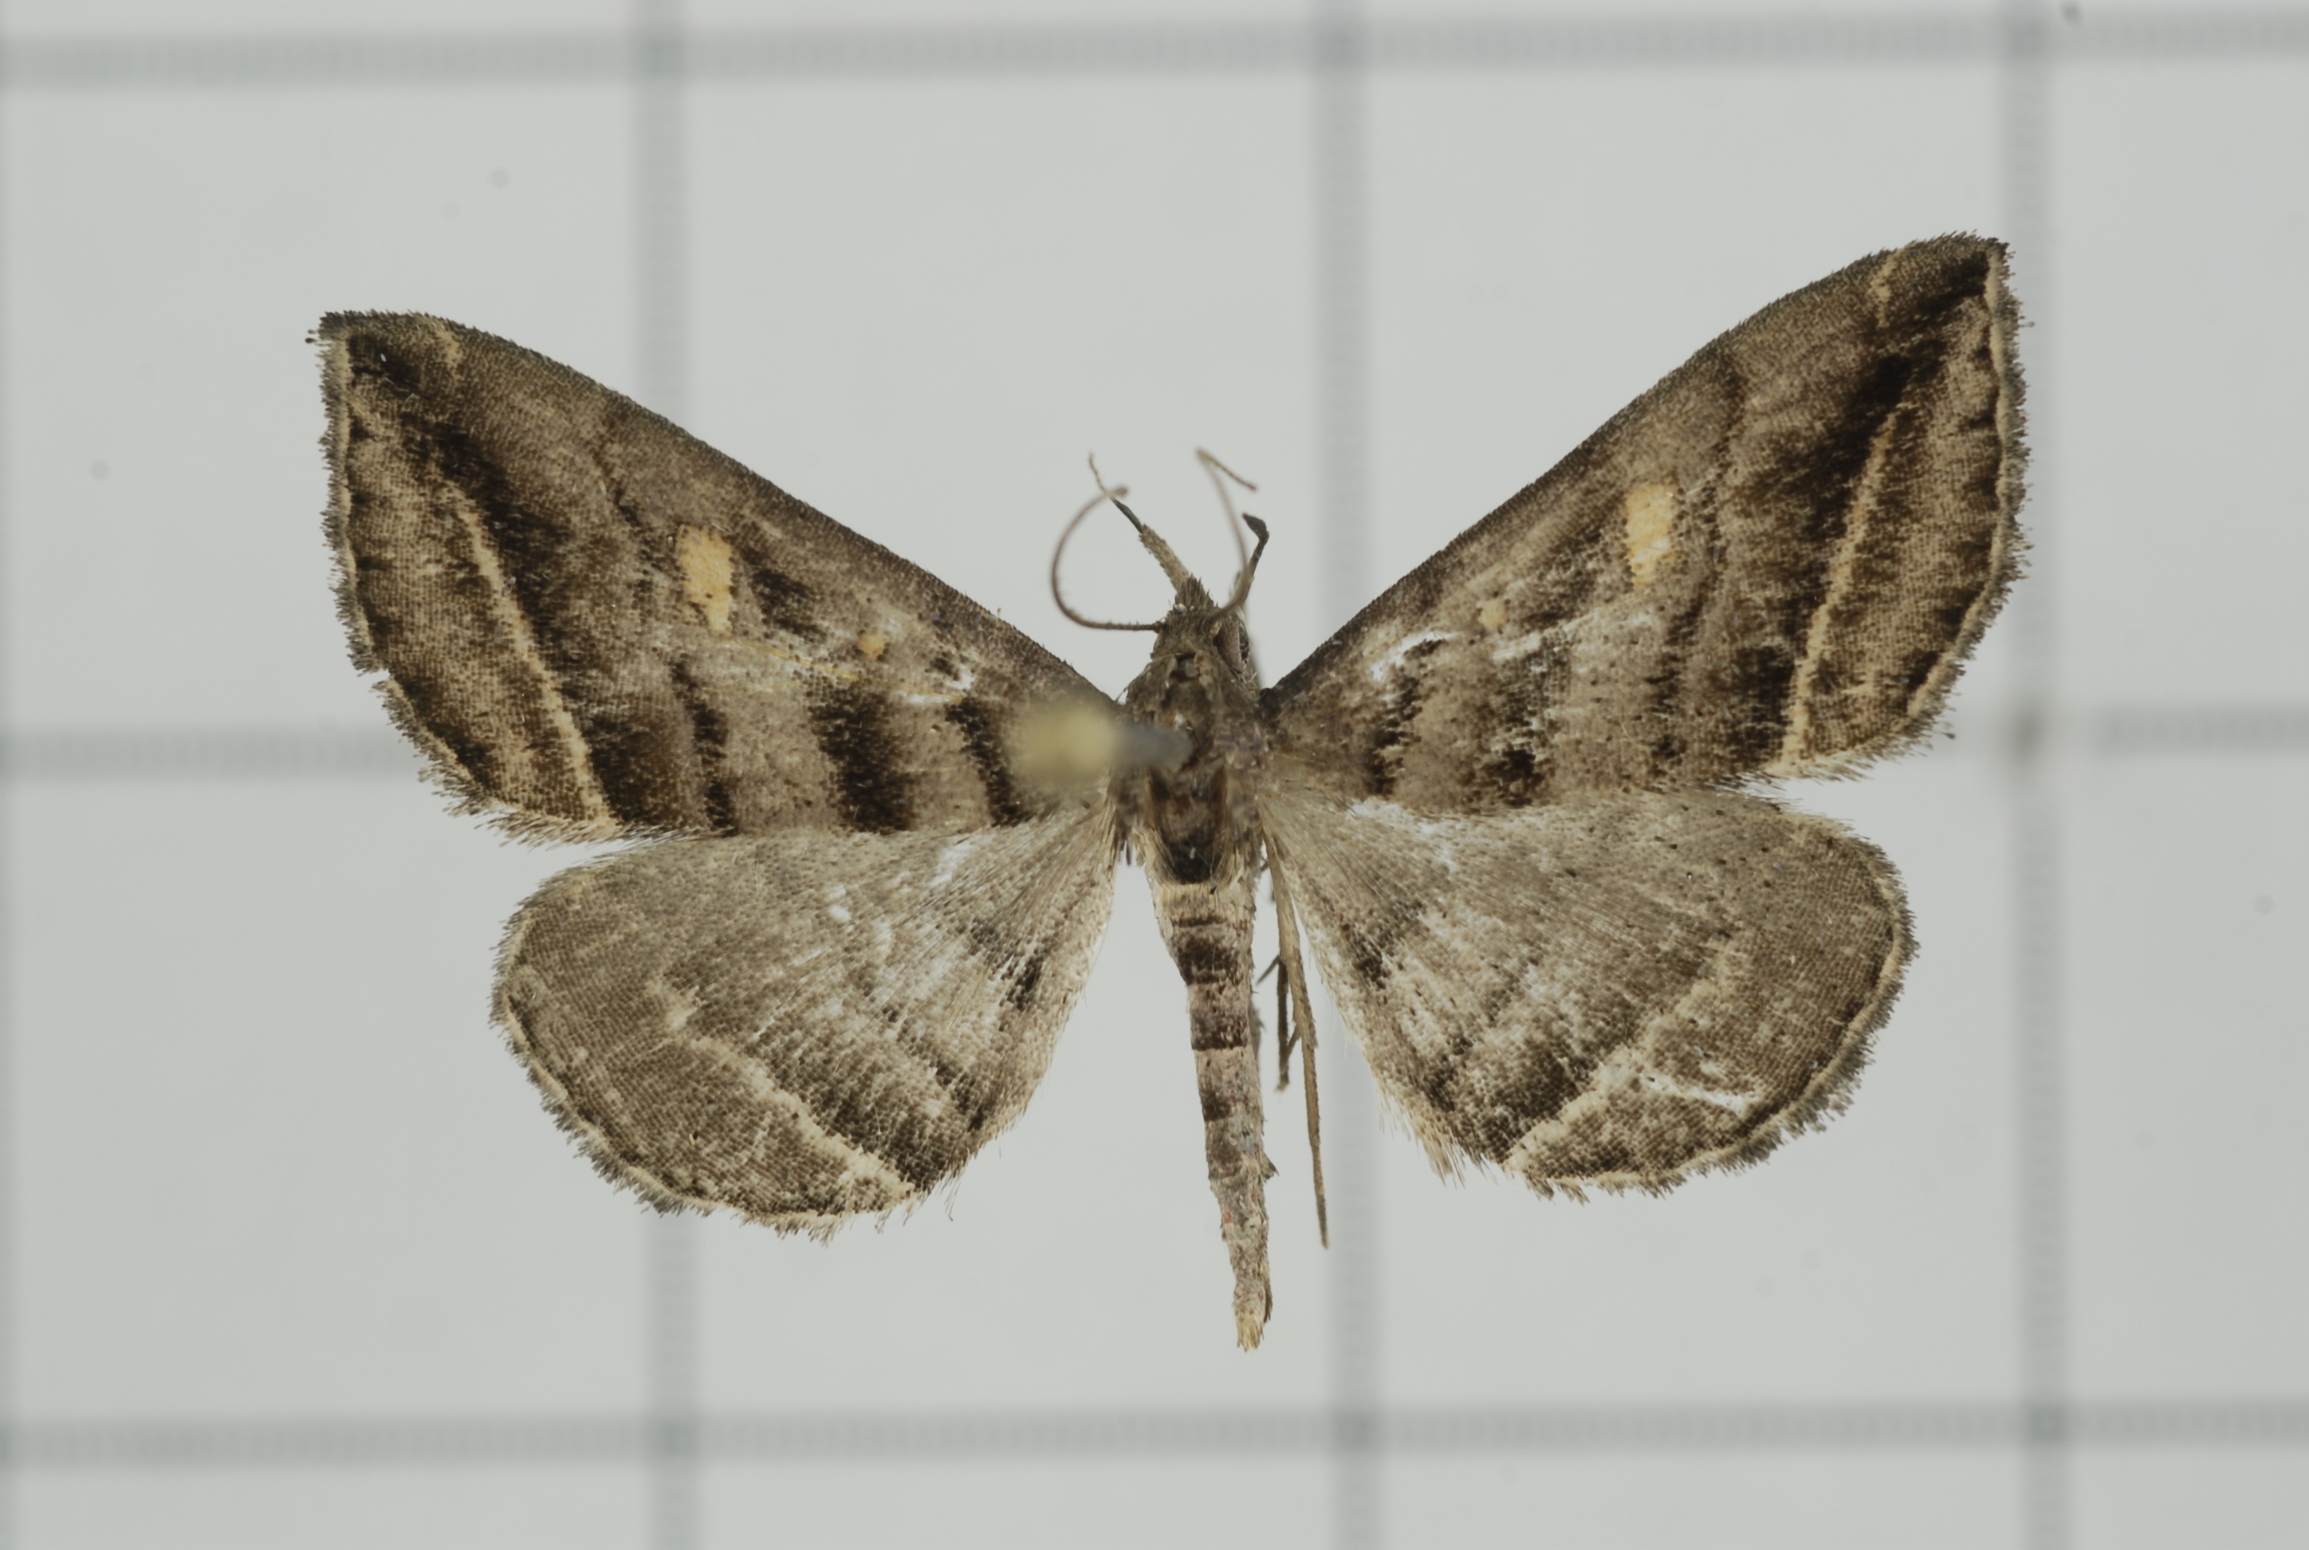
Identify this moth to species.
Paracolax pryeri
